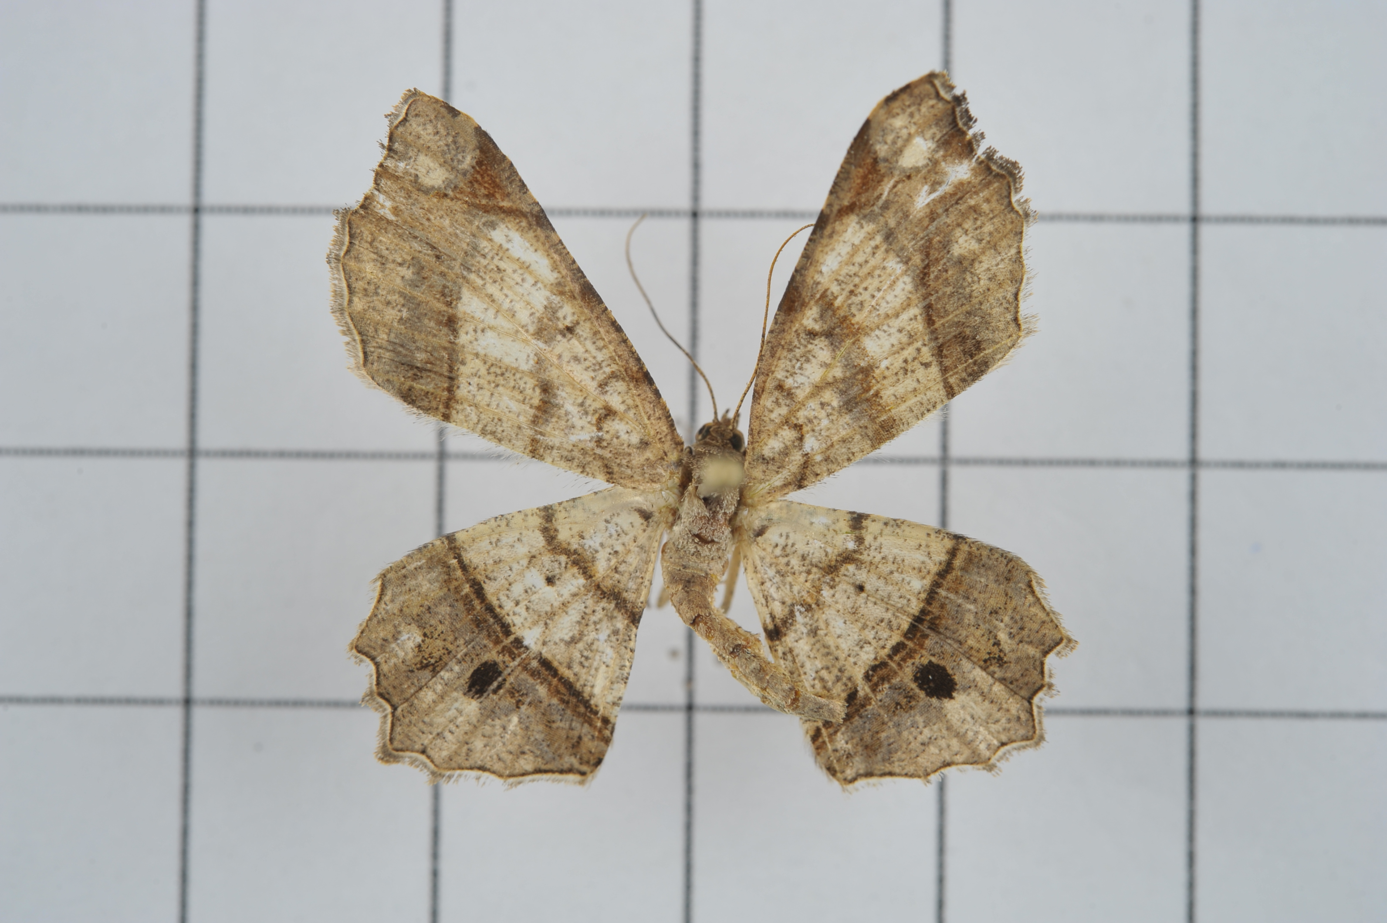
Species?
Chiasmia monticolaria notia
